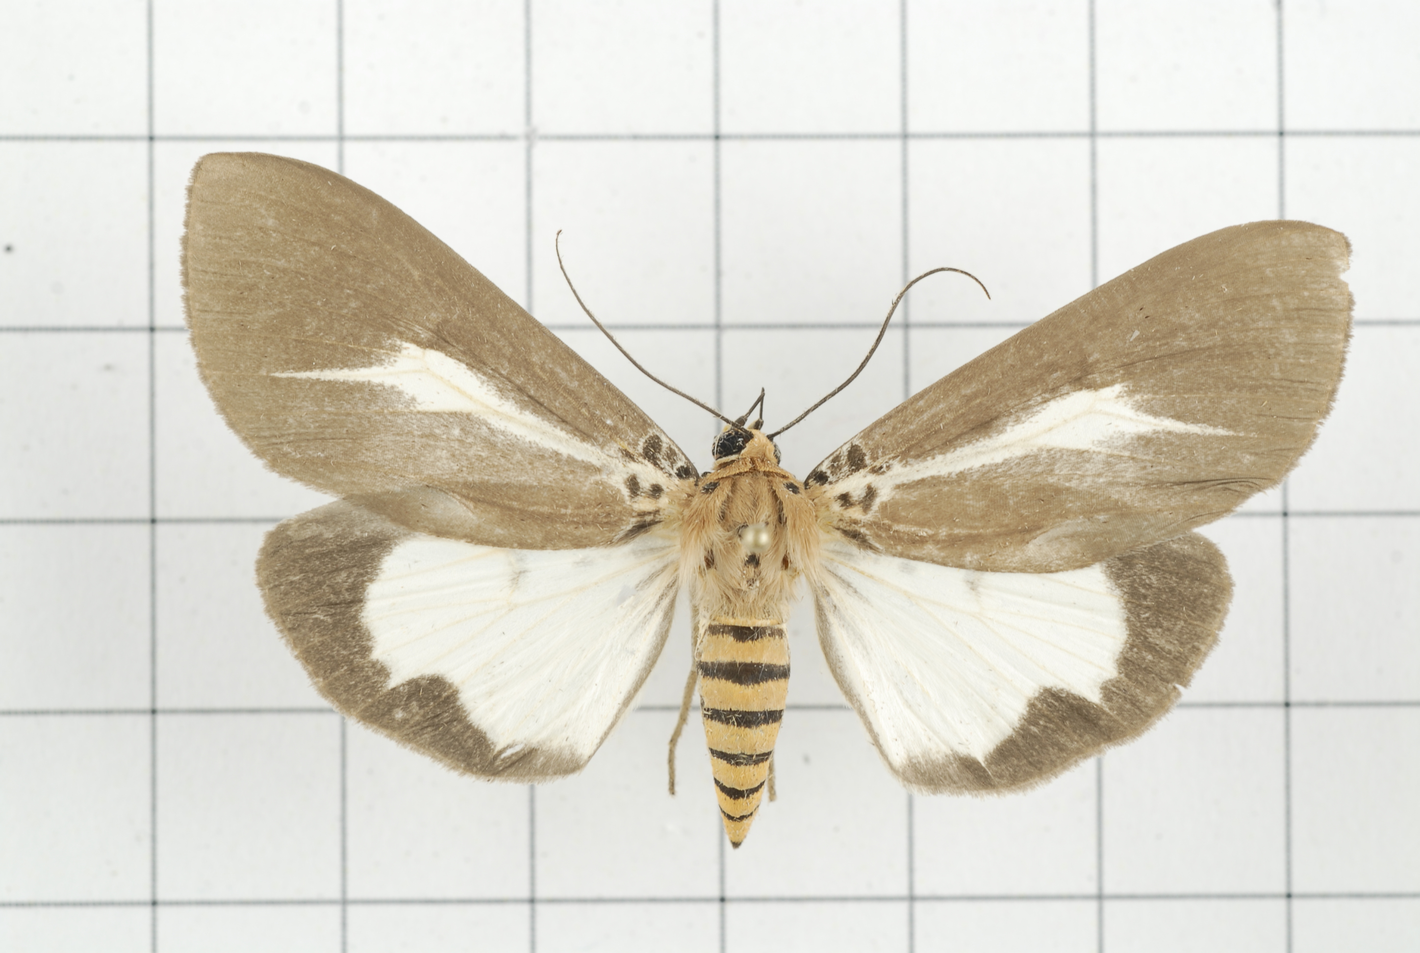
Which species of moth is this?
Asota heliconia zebrina
